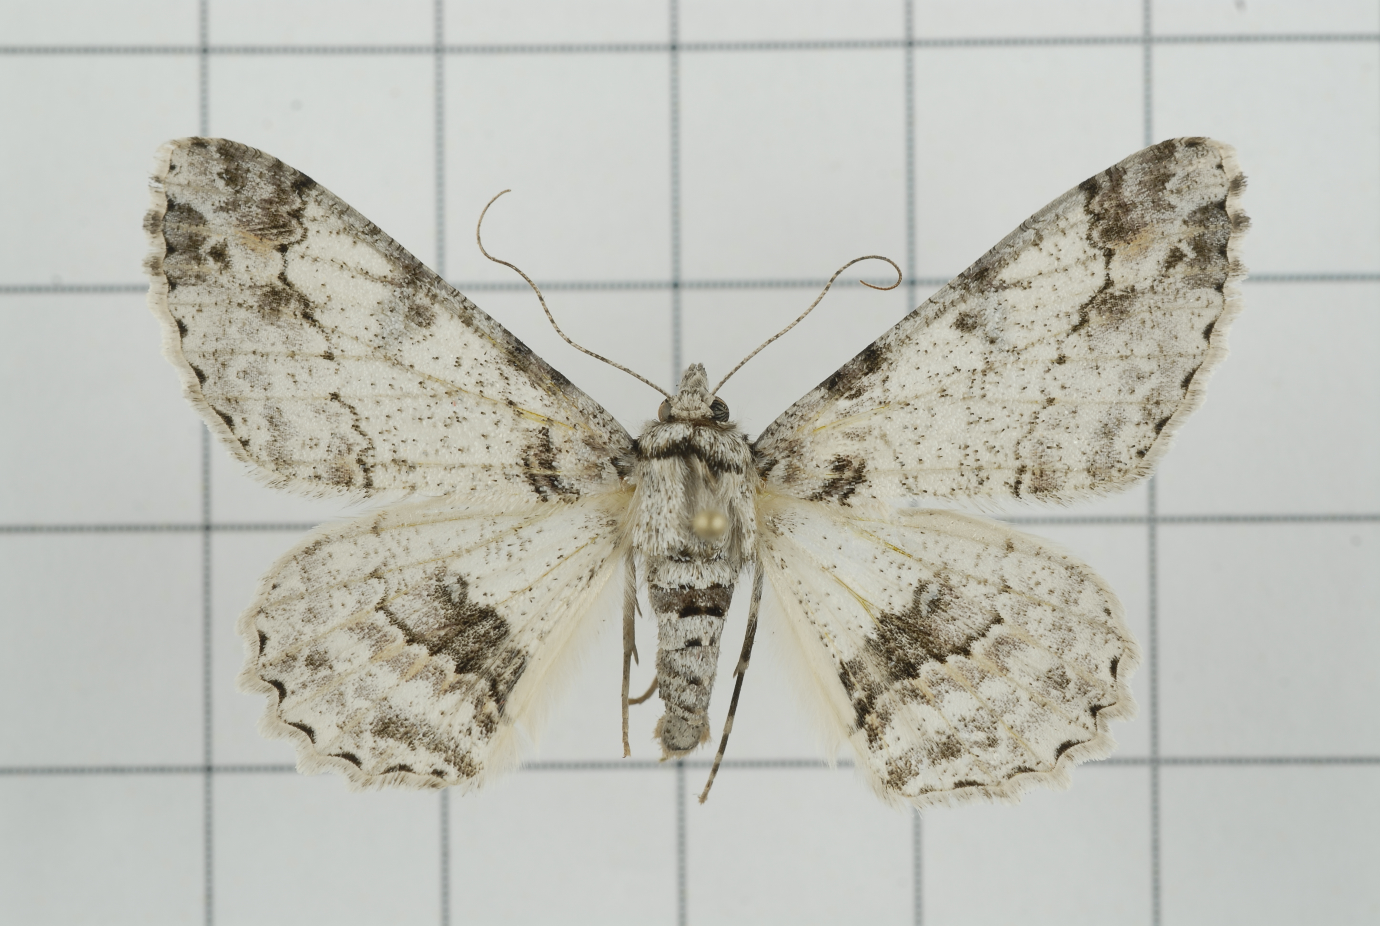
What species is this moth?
Cleora fraterna
